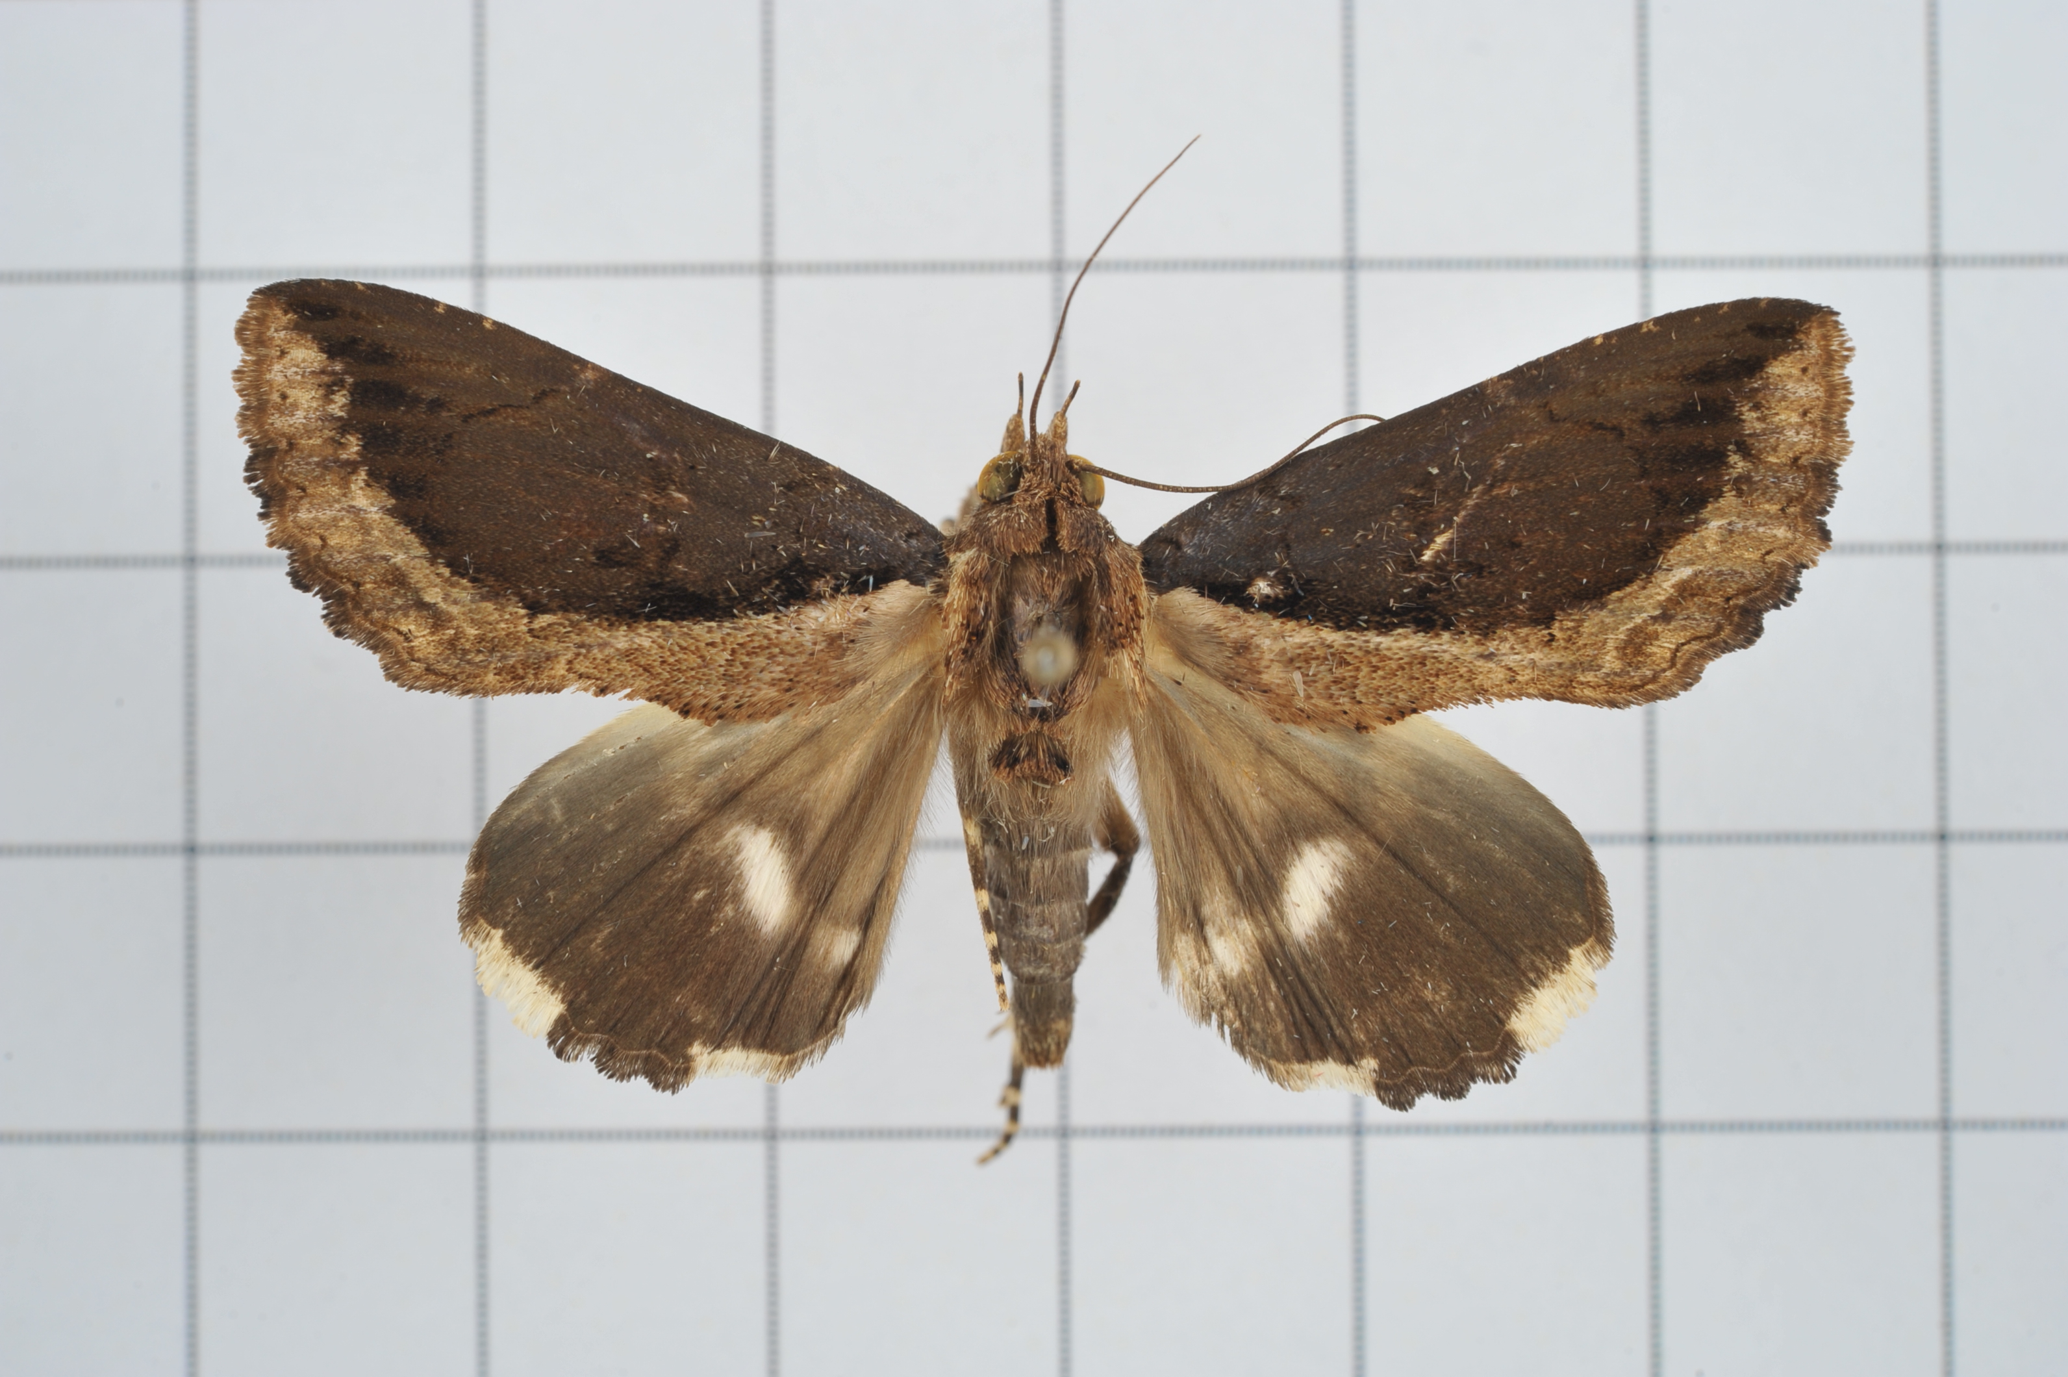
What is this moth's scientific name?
Ercheia cyllaria
